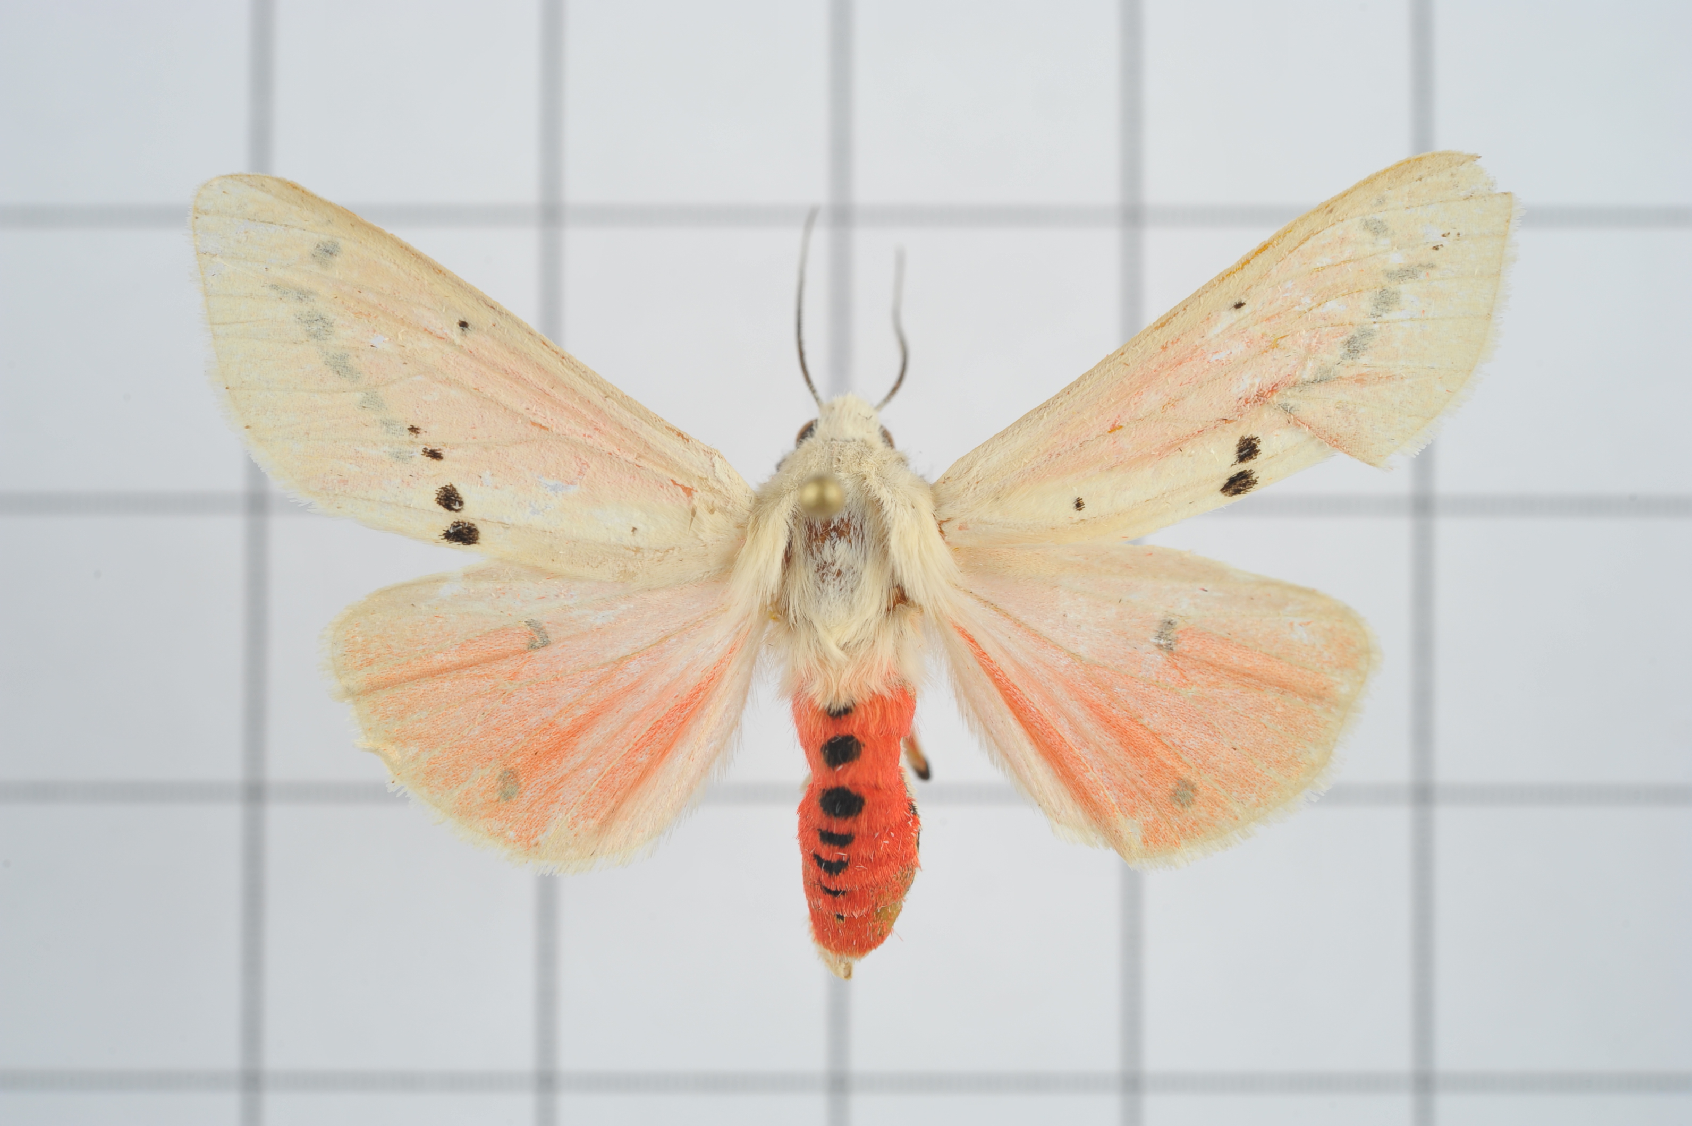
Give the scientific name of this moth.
Spilarctia subcarnea
